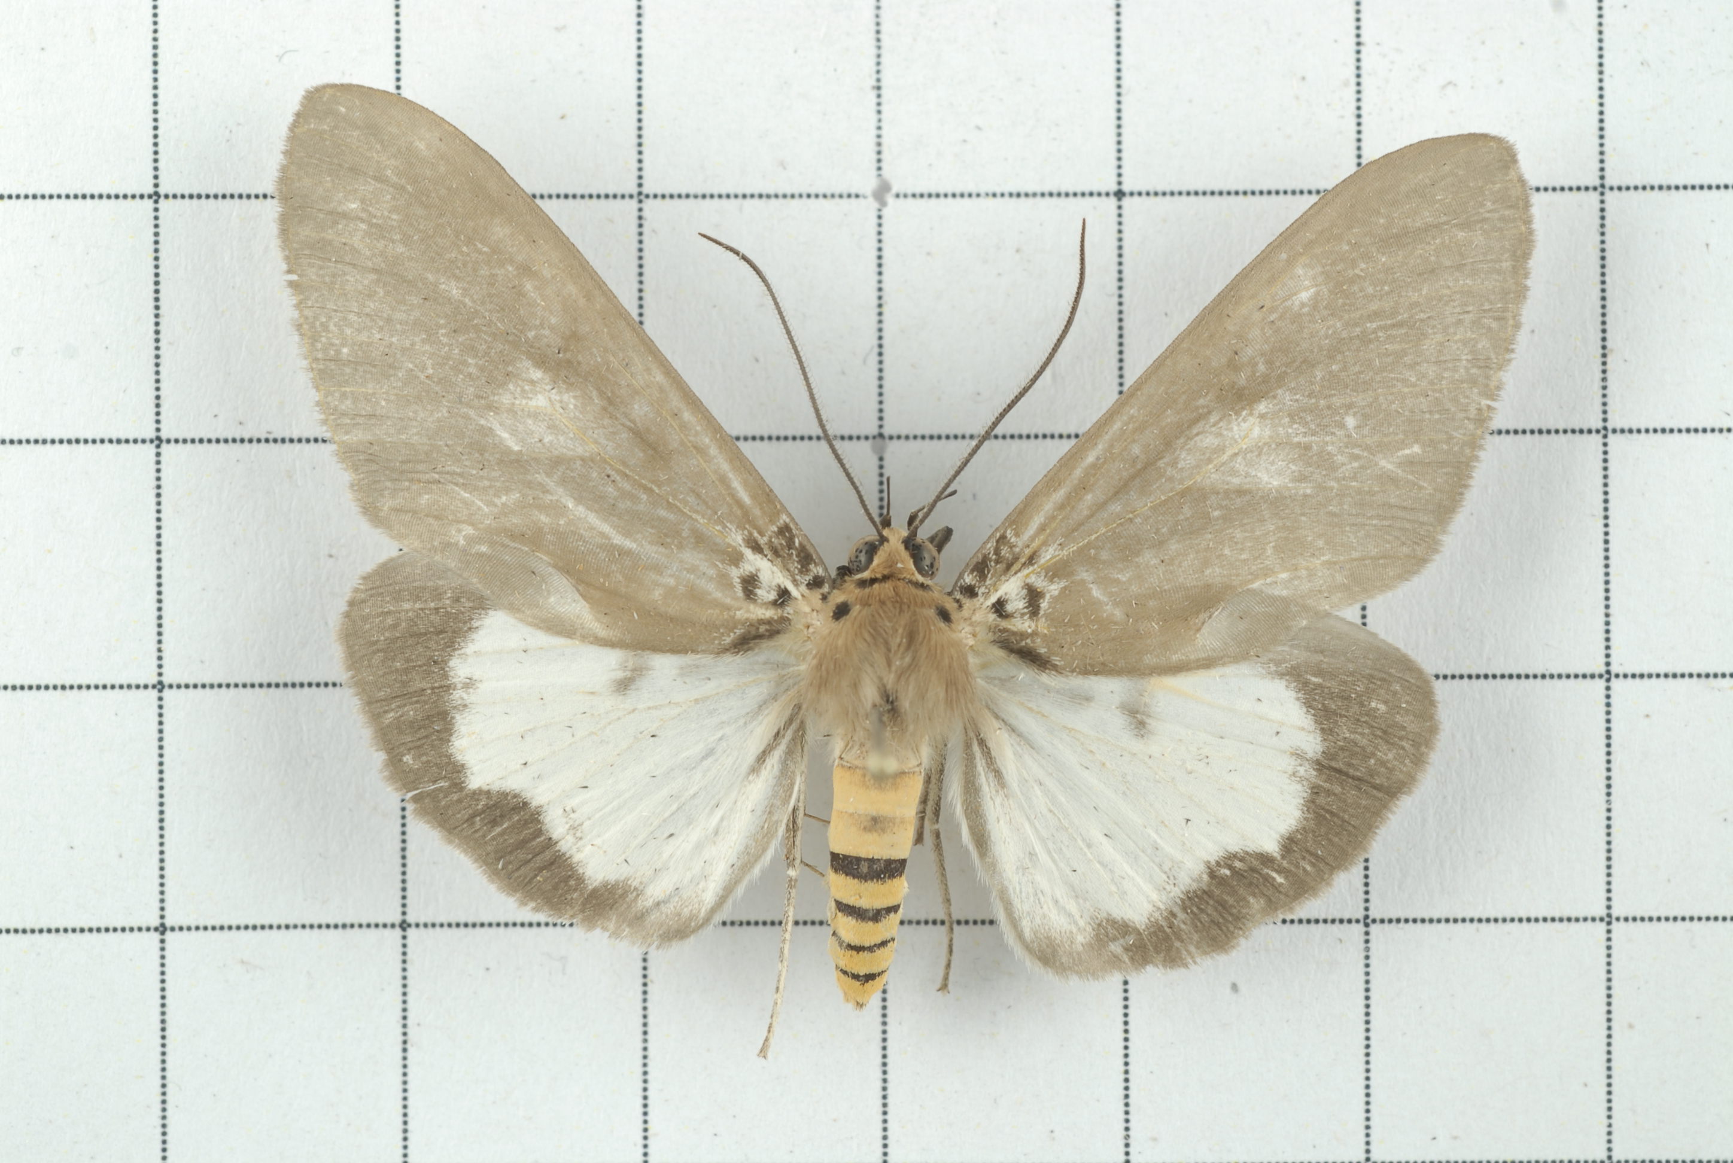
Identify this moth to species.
Asota heliconia zebrina
